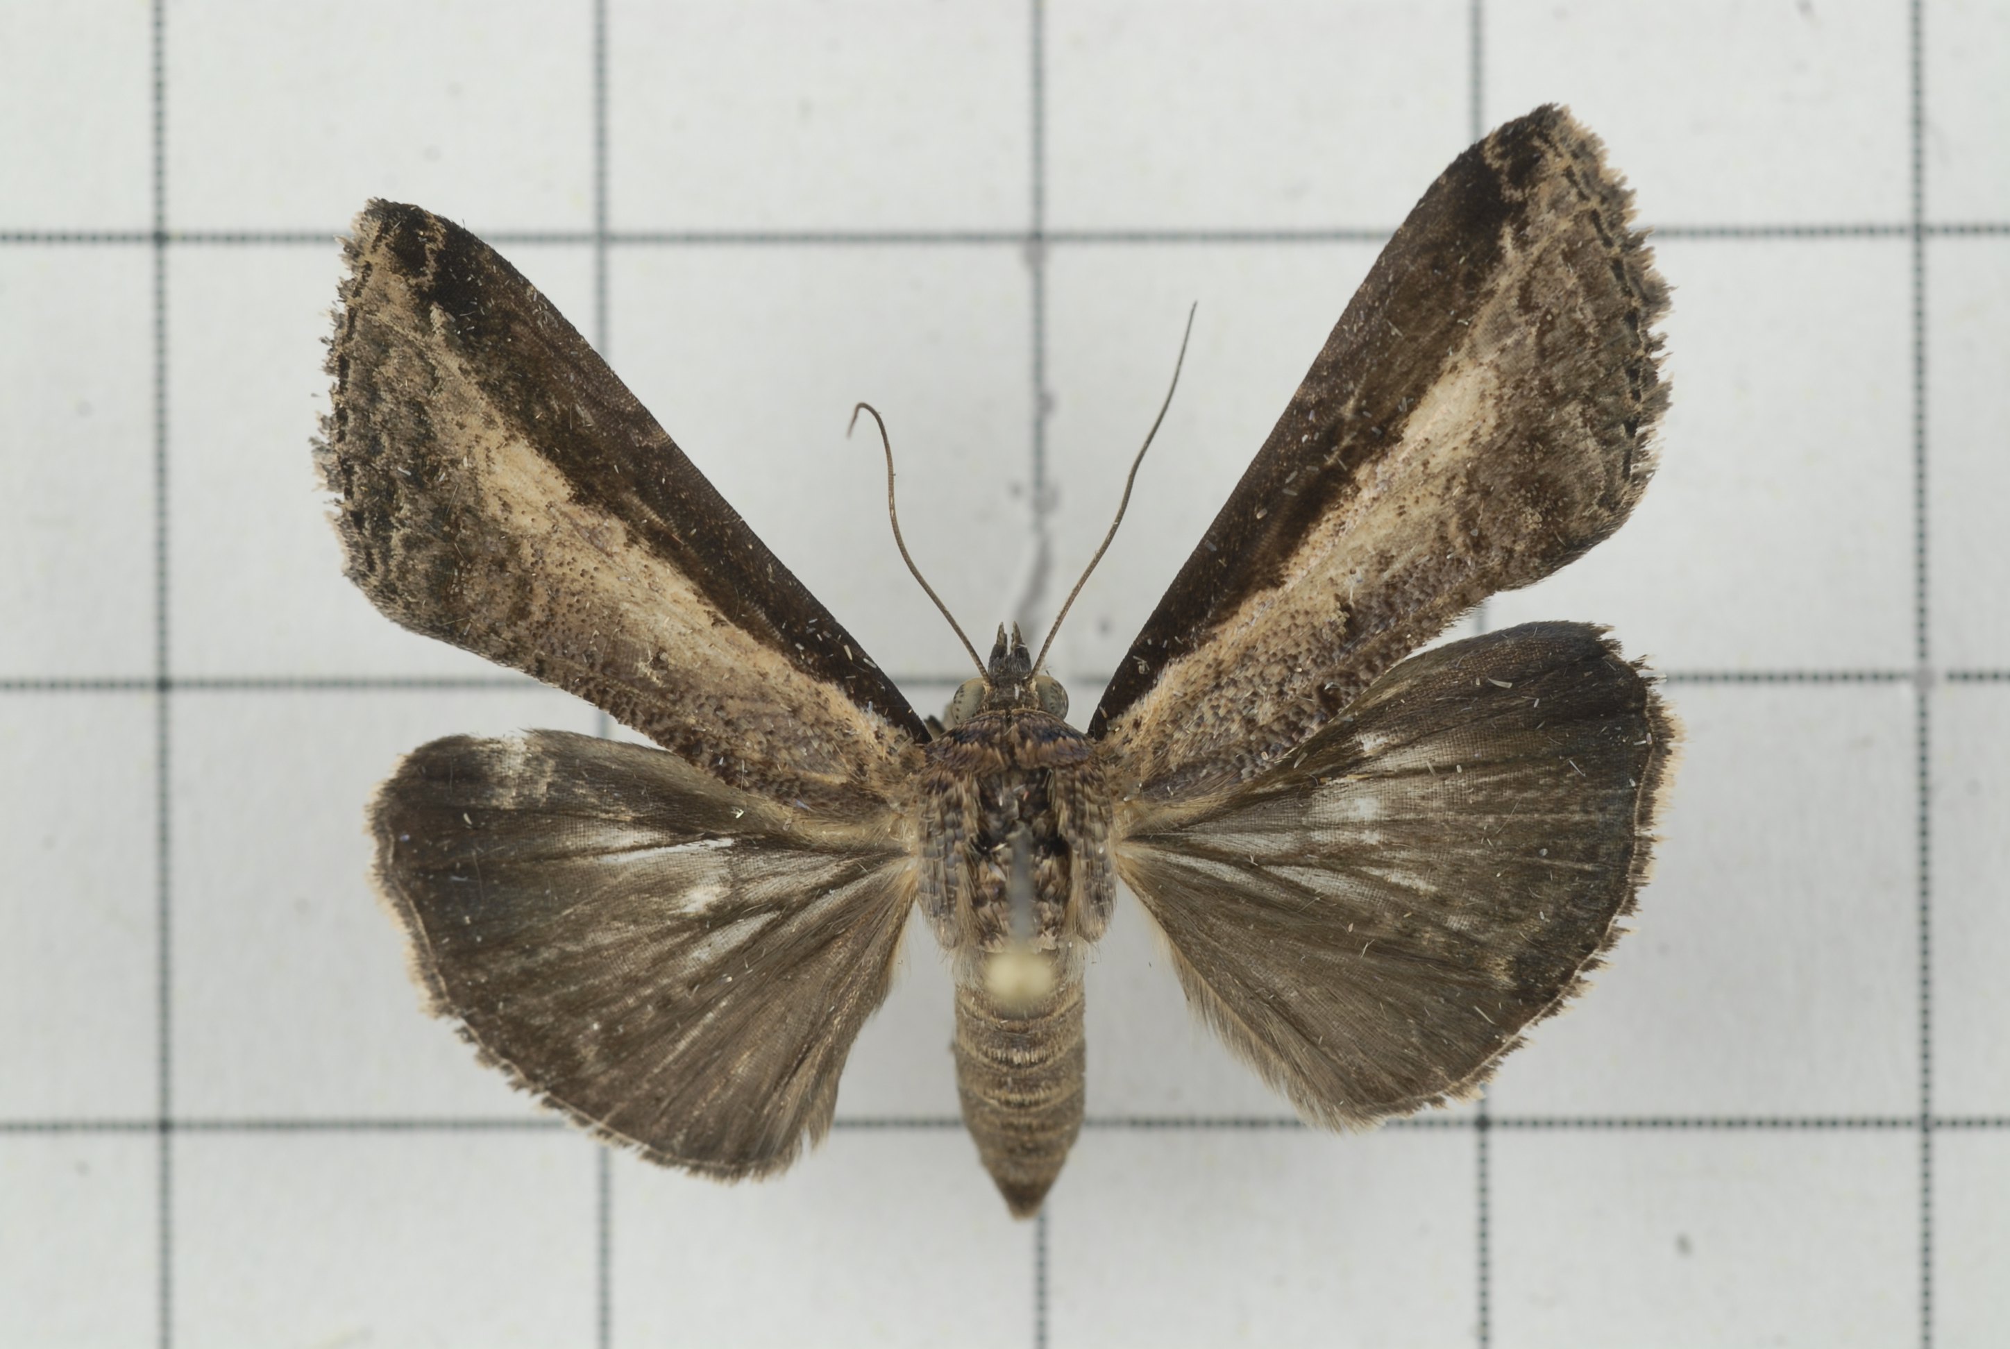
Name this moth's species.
Lophoptera squammigera
